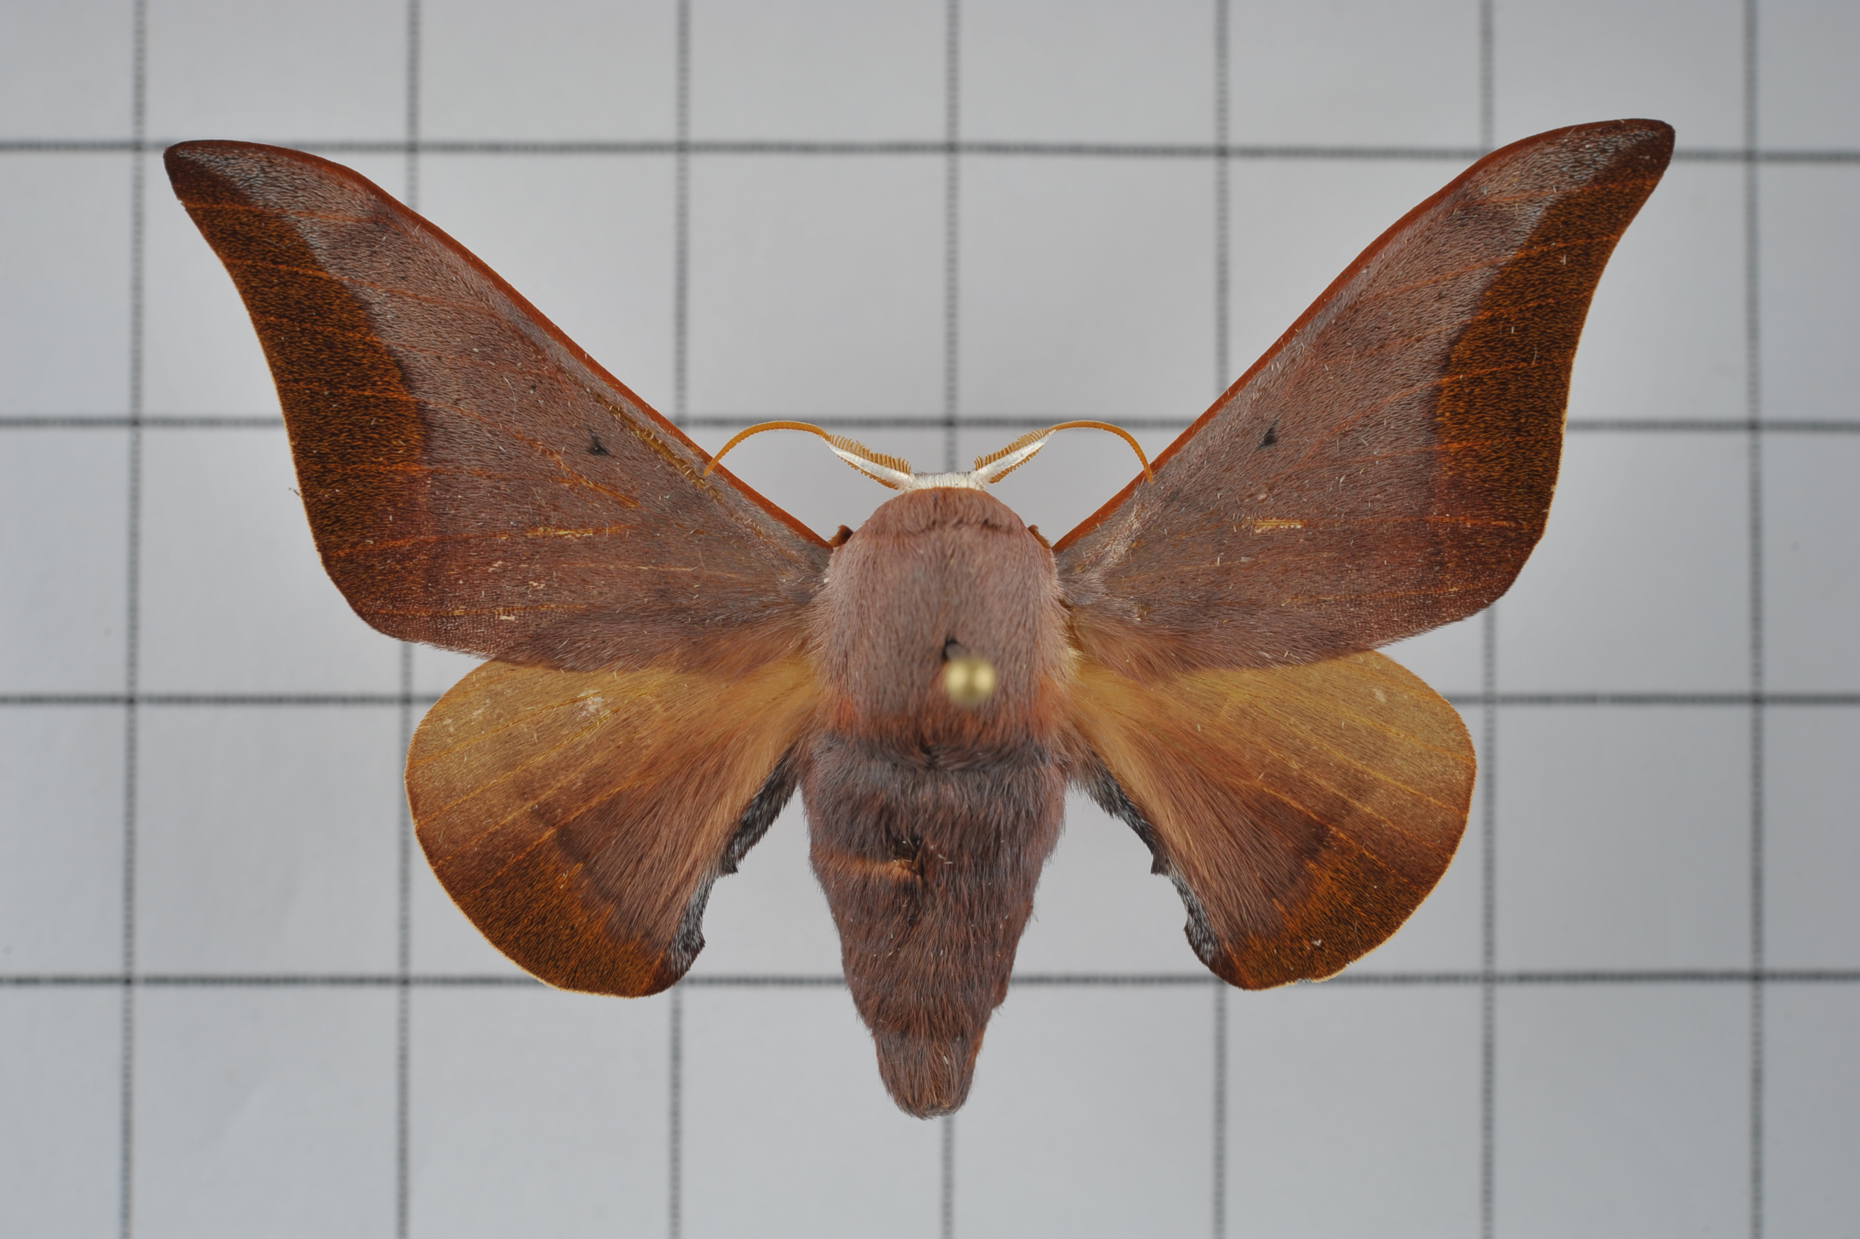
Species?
Comparmustilia gerontica
